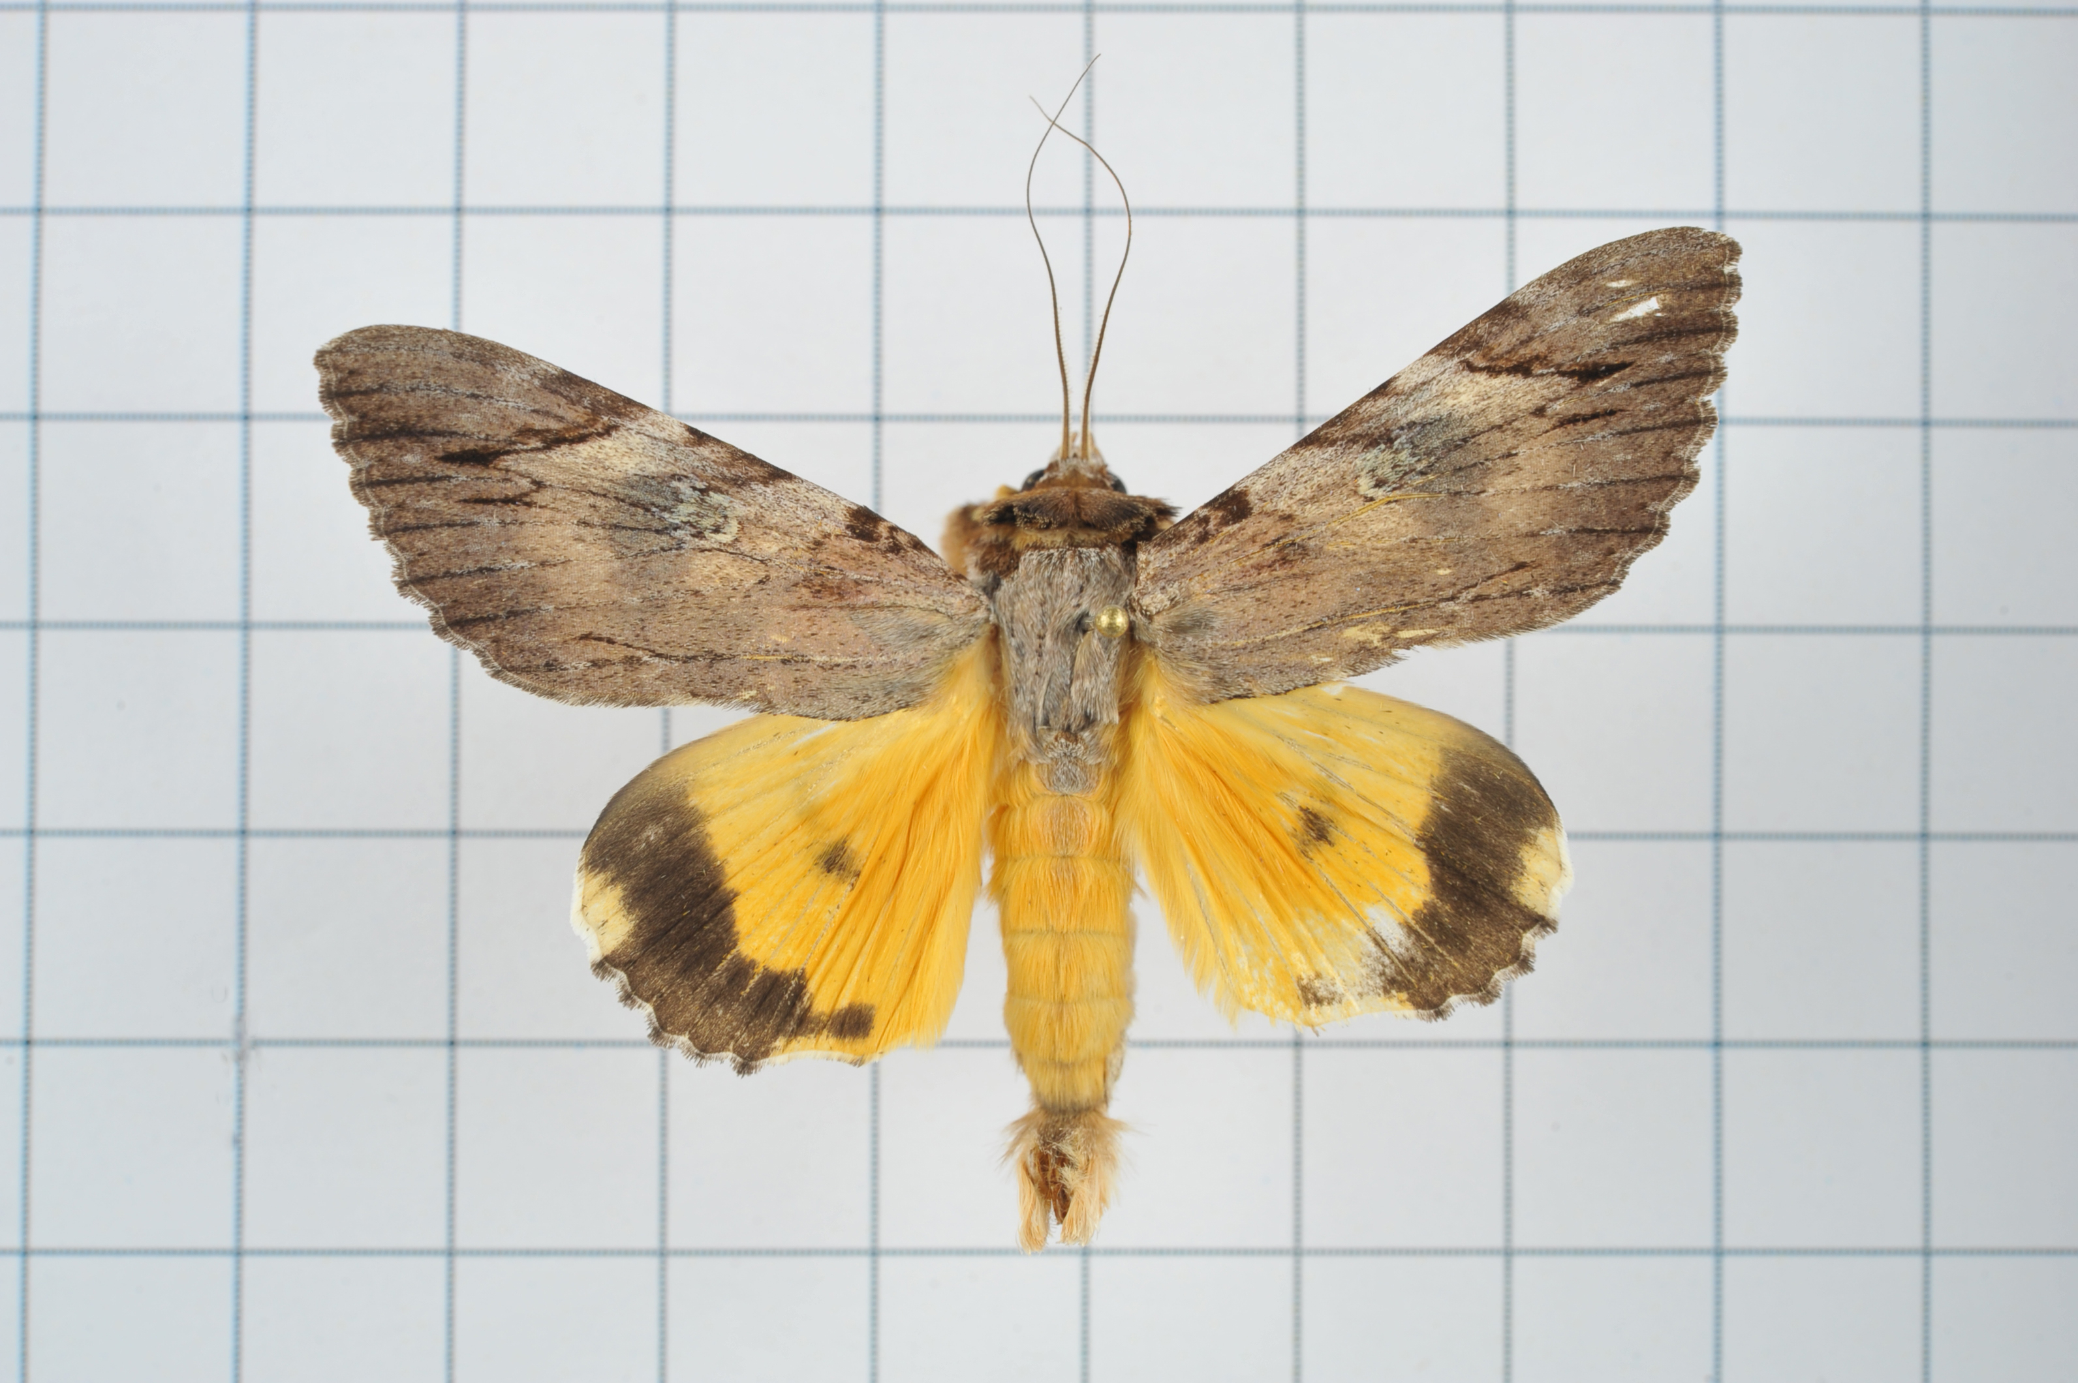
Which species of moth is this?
Paracatocala macula macula
